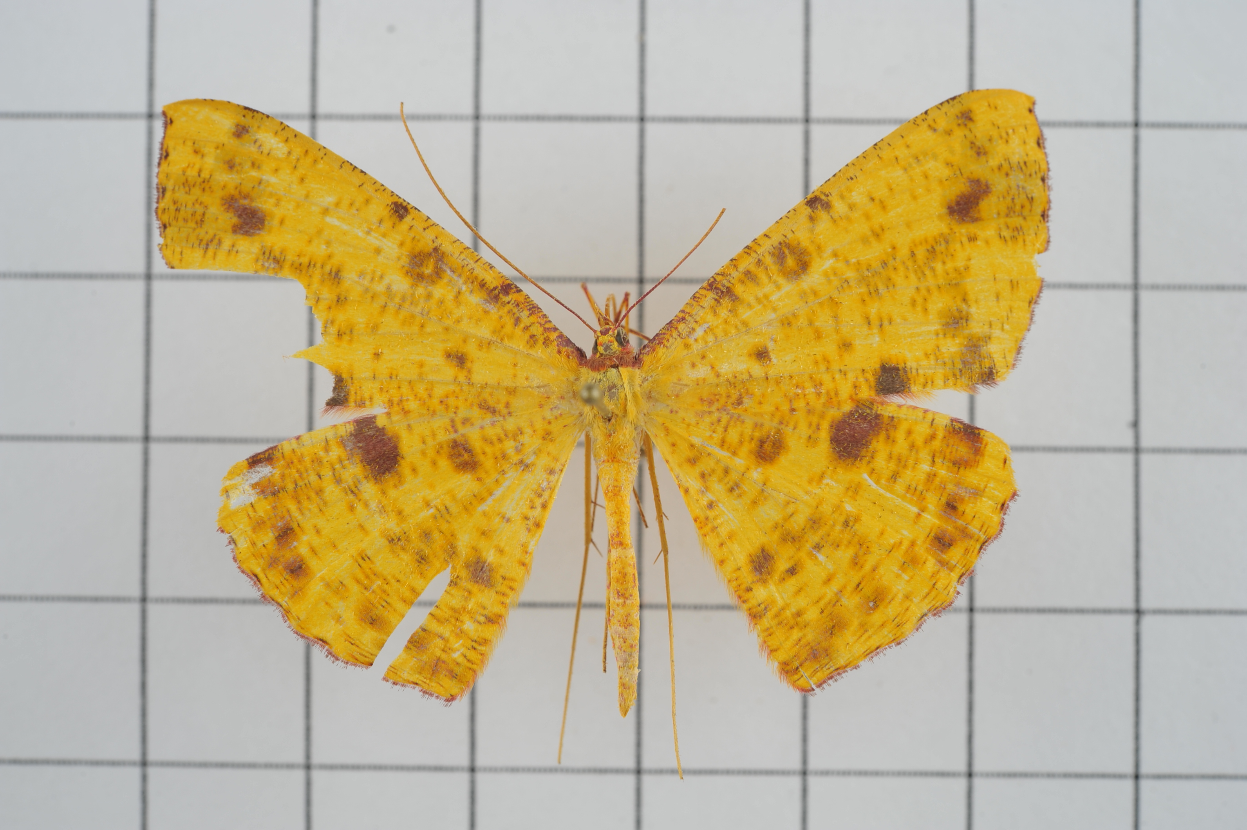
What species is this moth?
Eumelea ludovicata ludovicata
